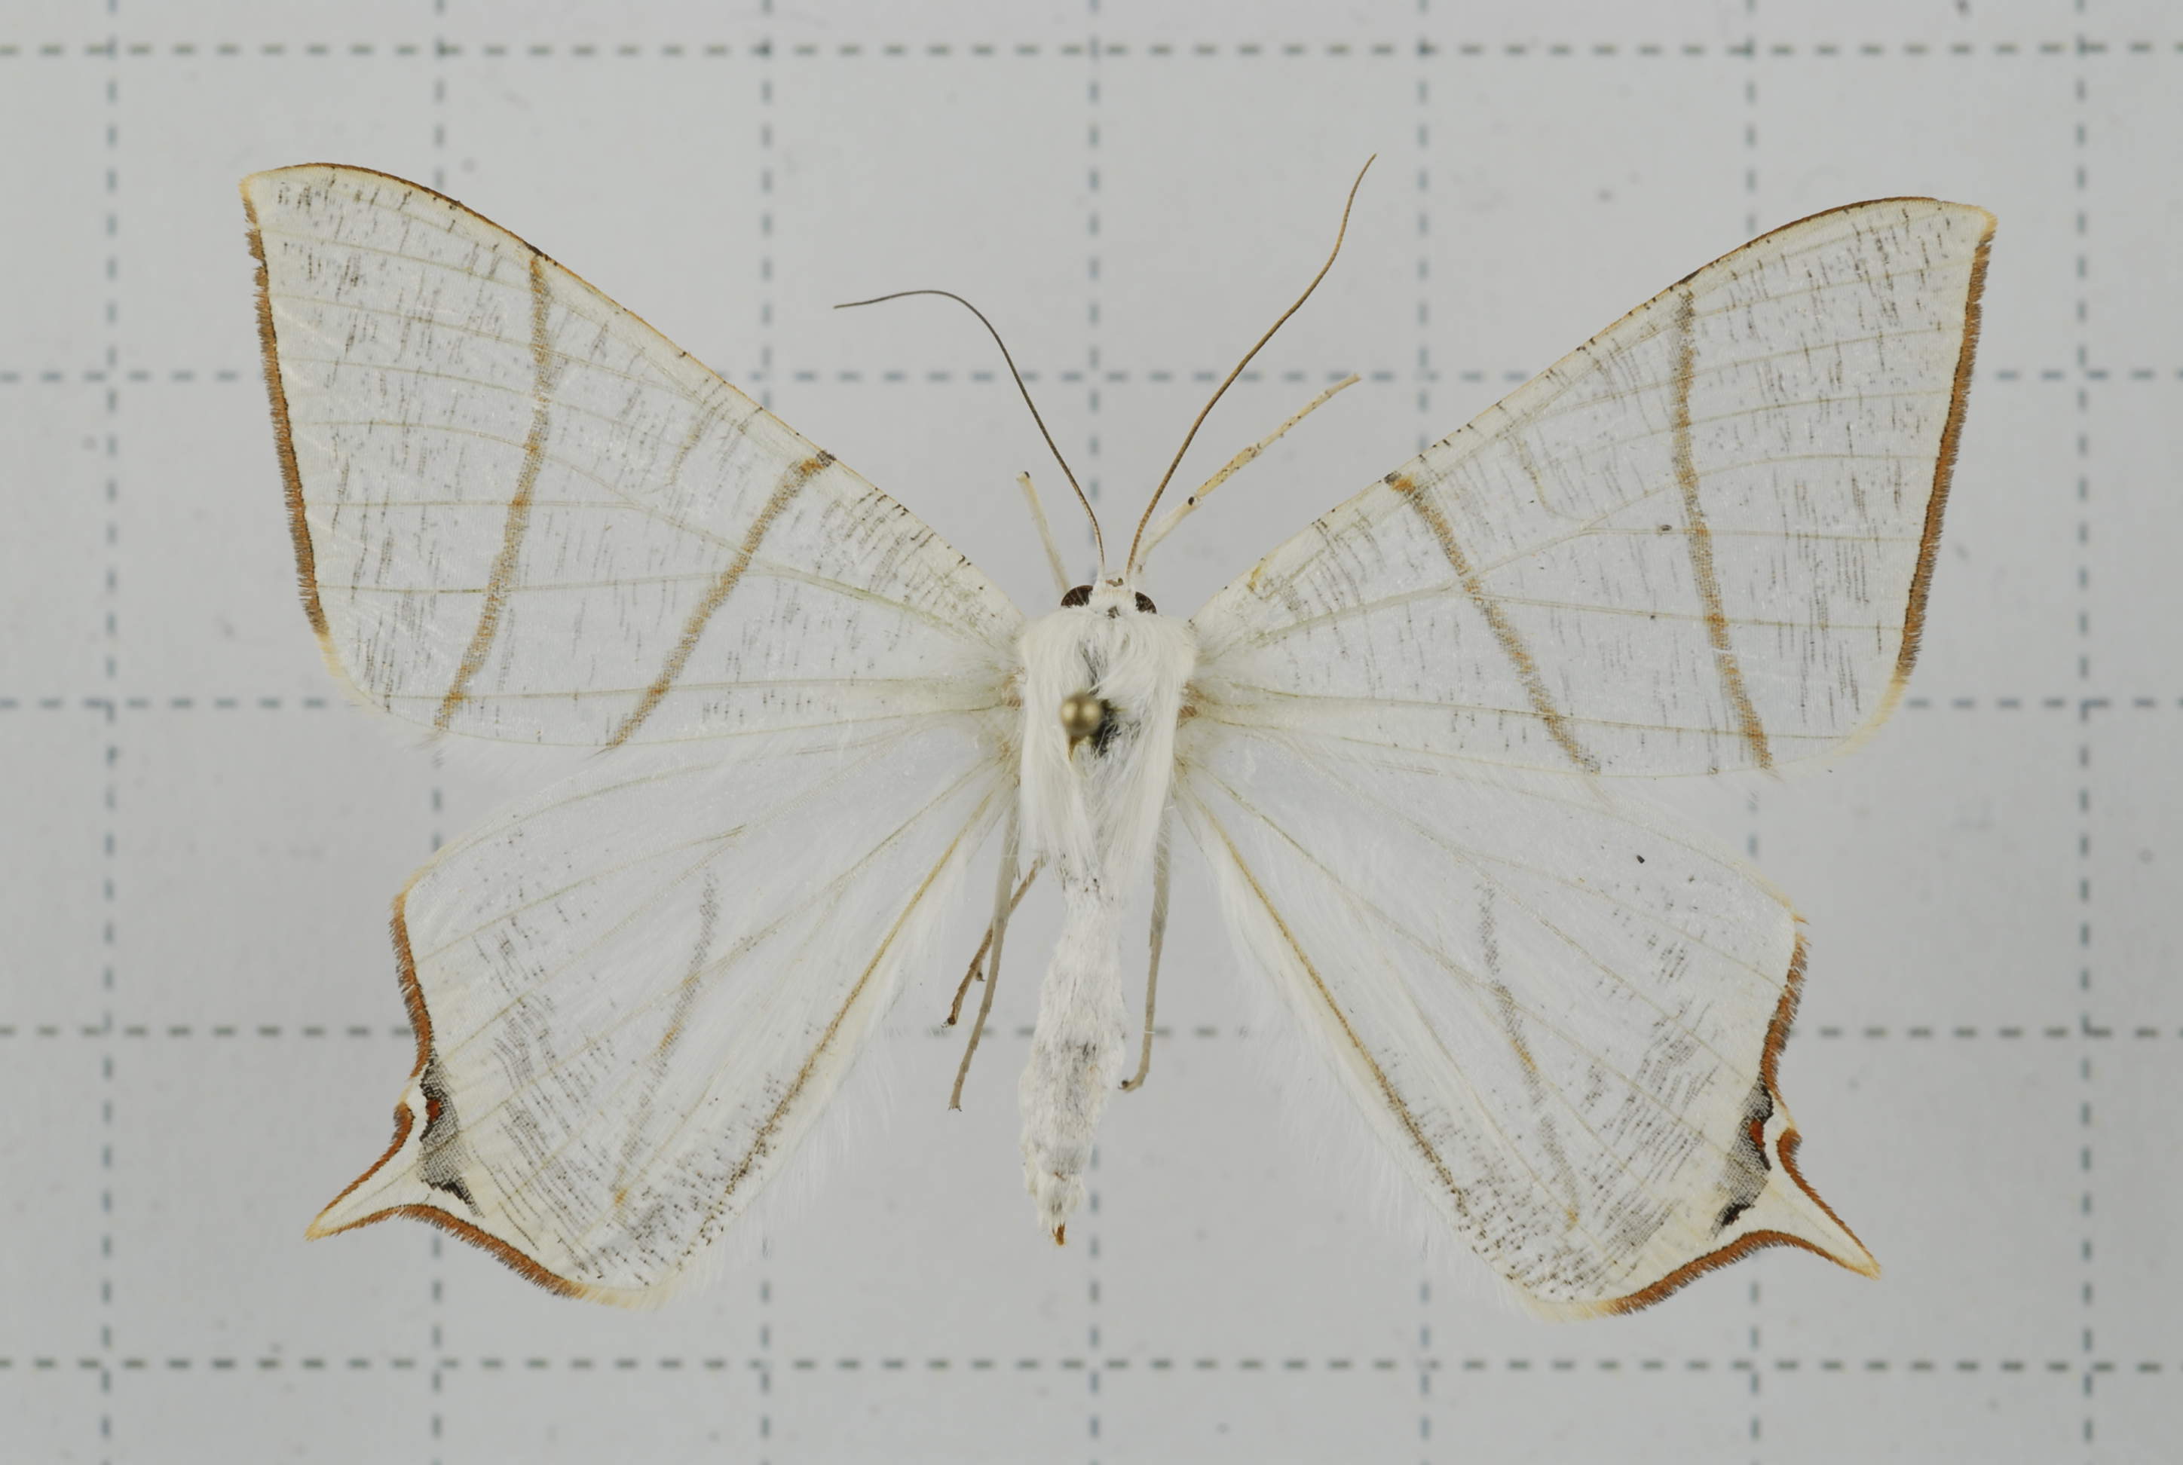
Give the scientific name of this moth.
Ourapteryx changi
